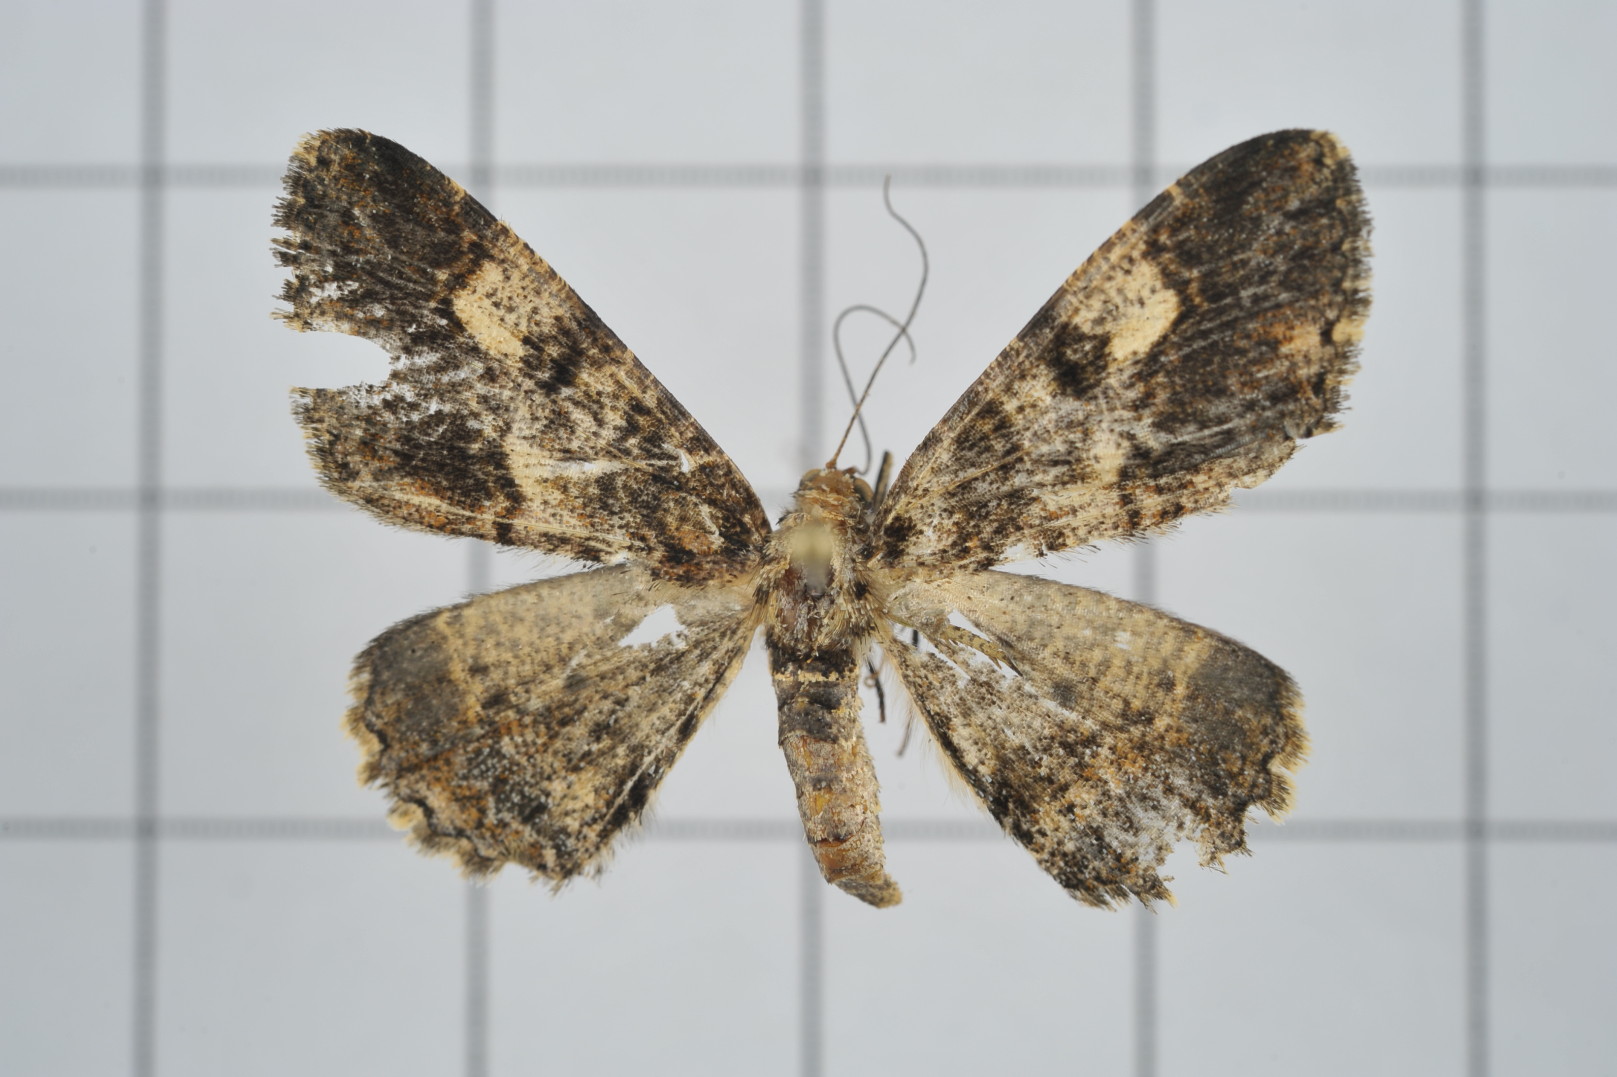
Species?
Alcis taiwanovariegata
